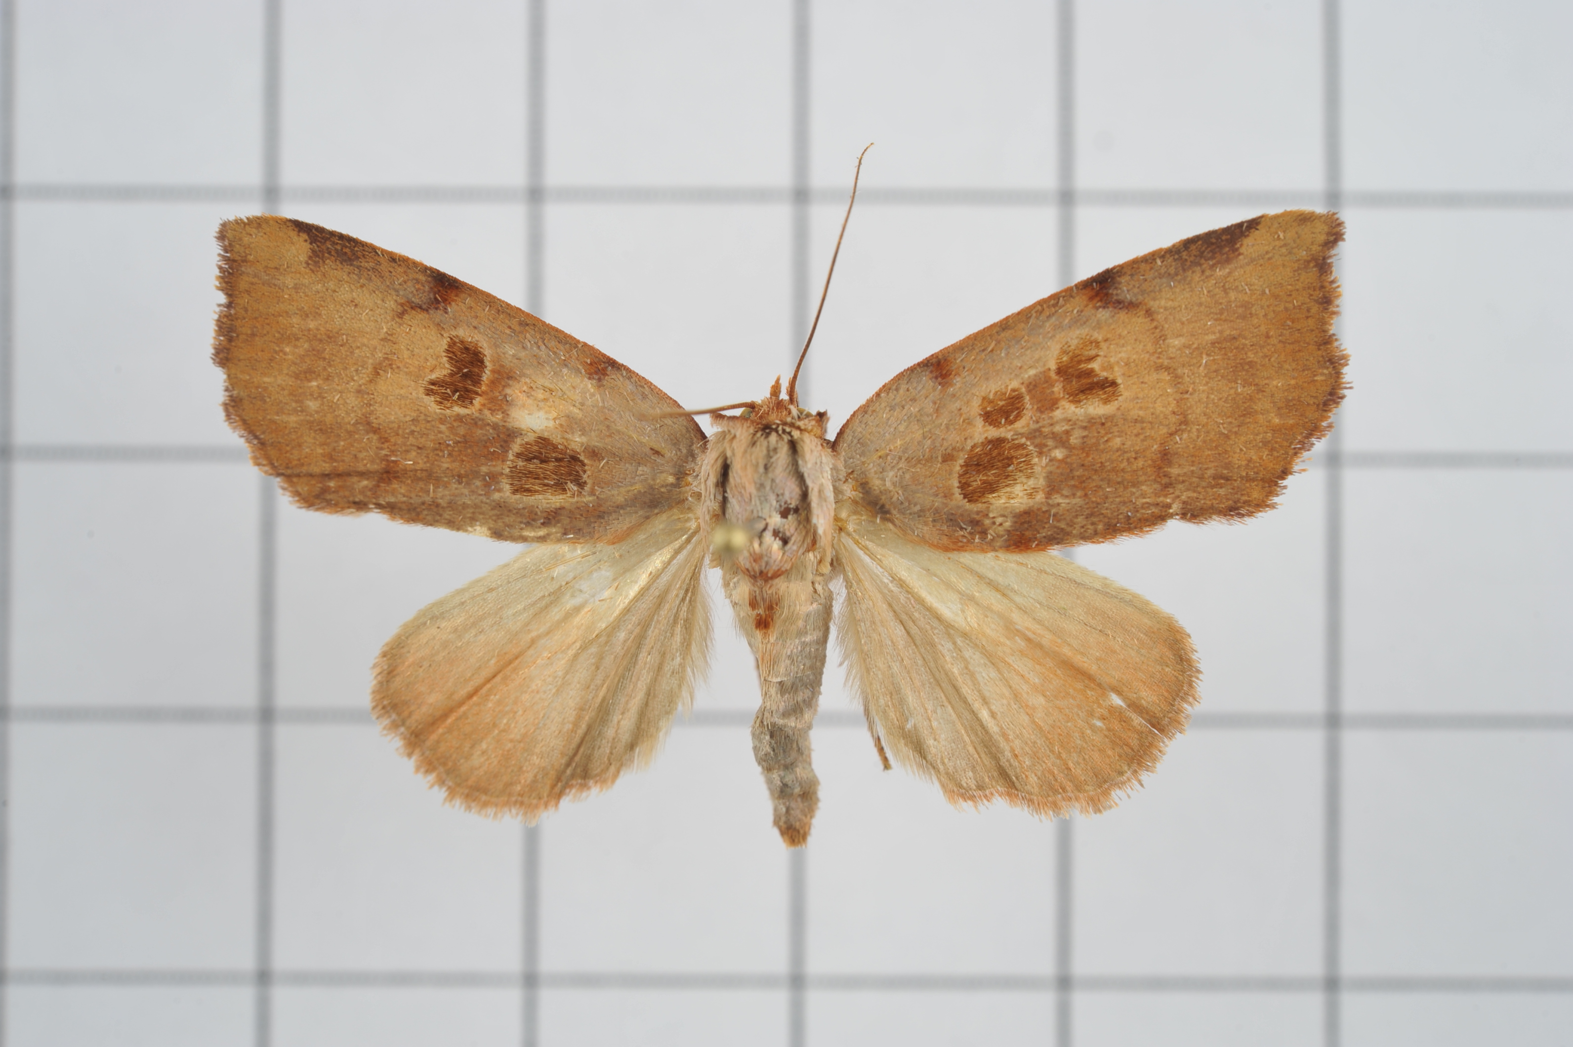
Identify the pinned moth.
Xenochroa trimacula
